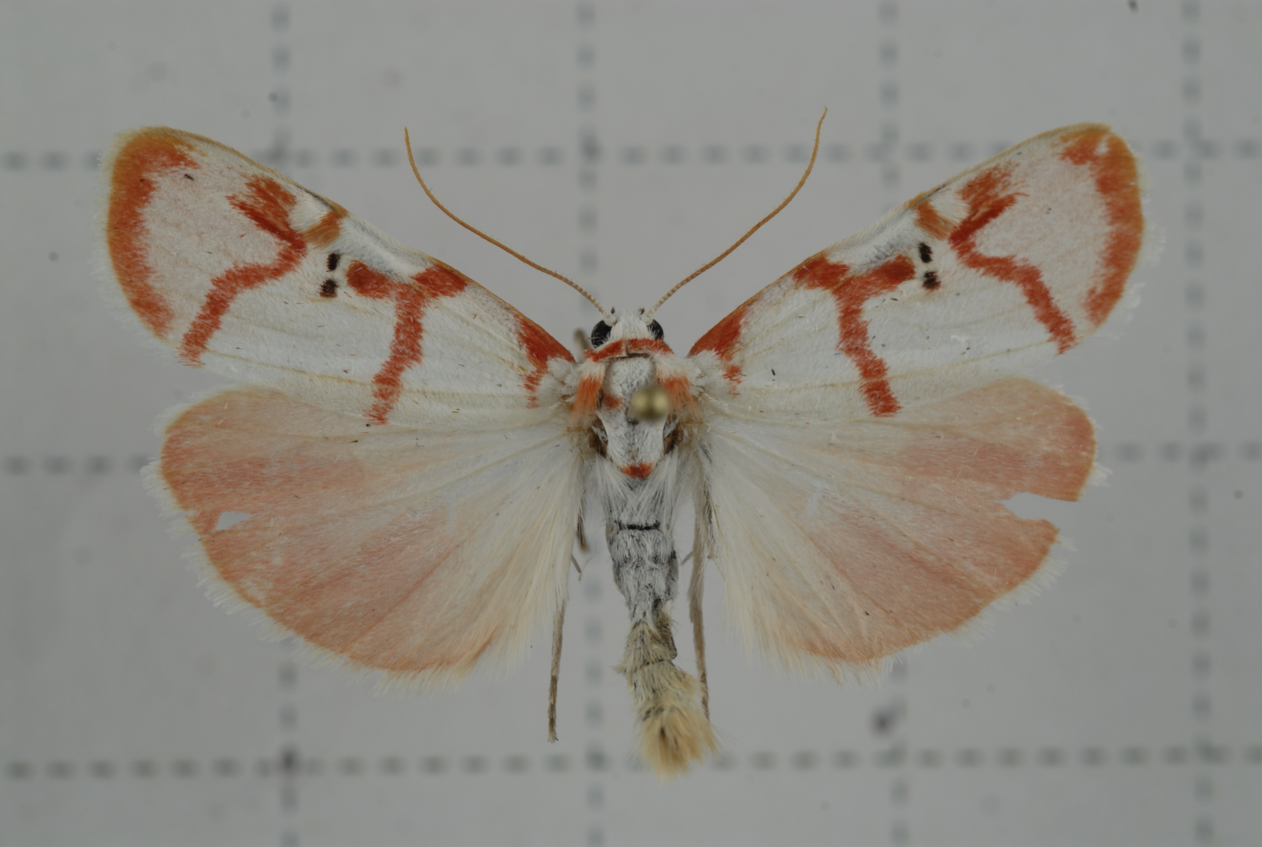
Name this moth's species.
Cyana hamata hamata
